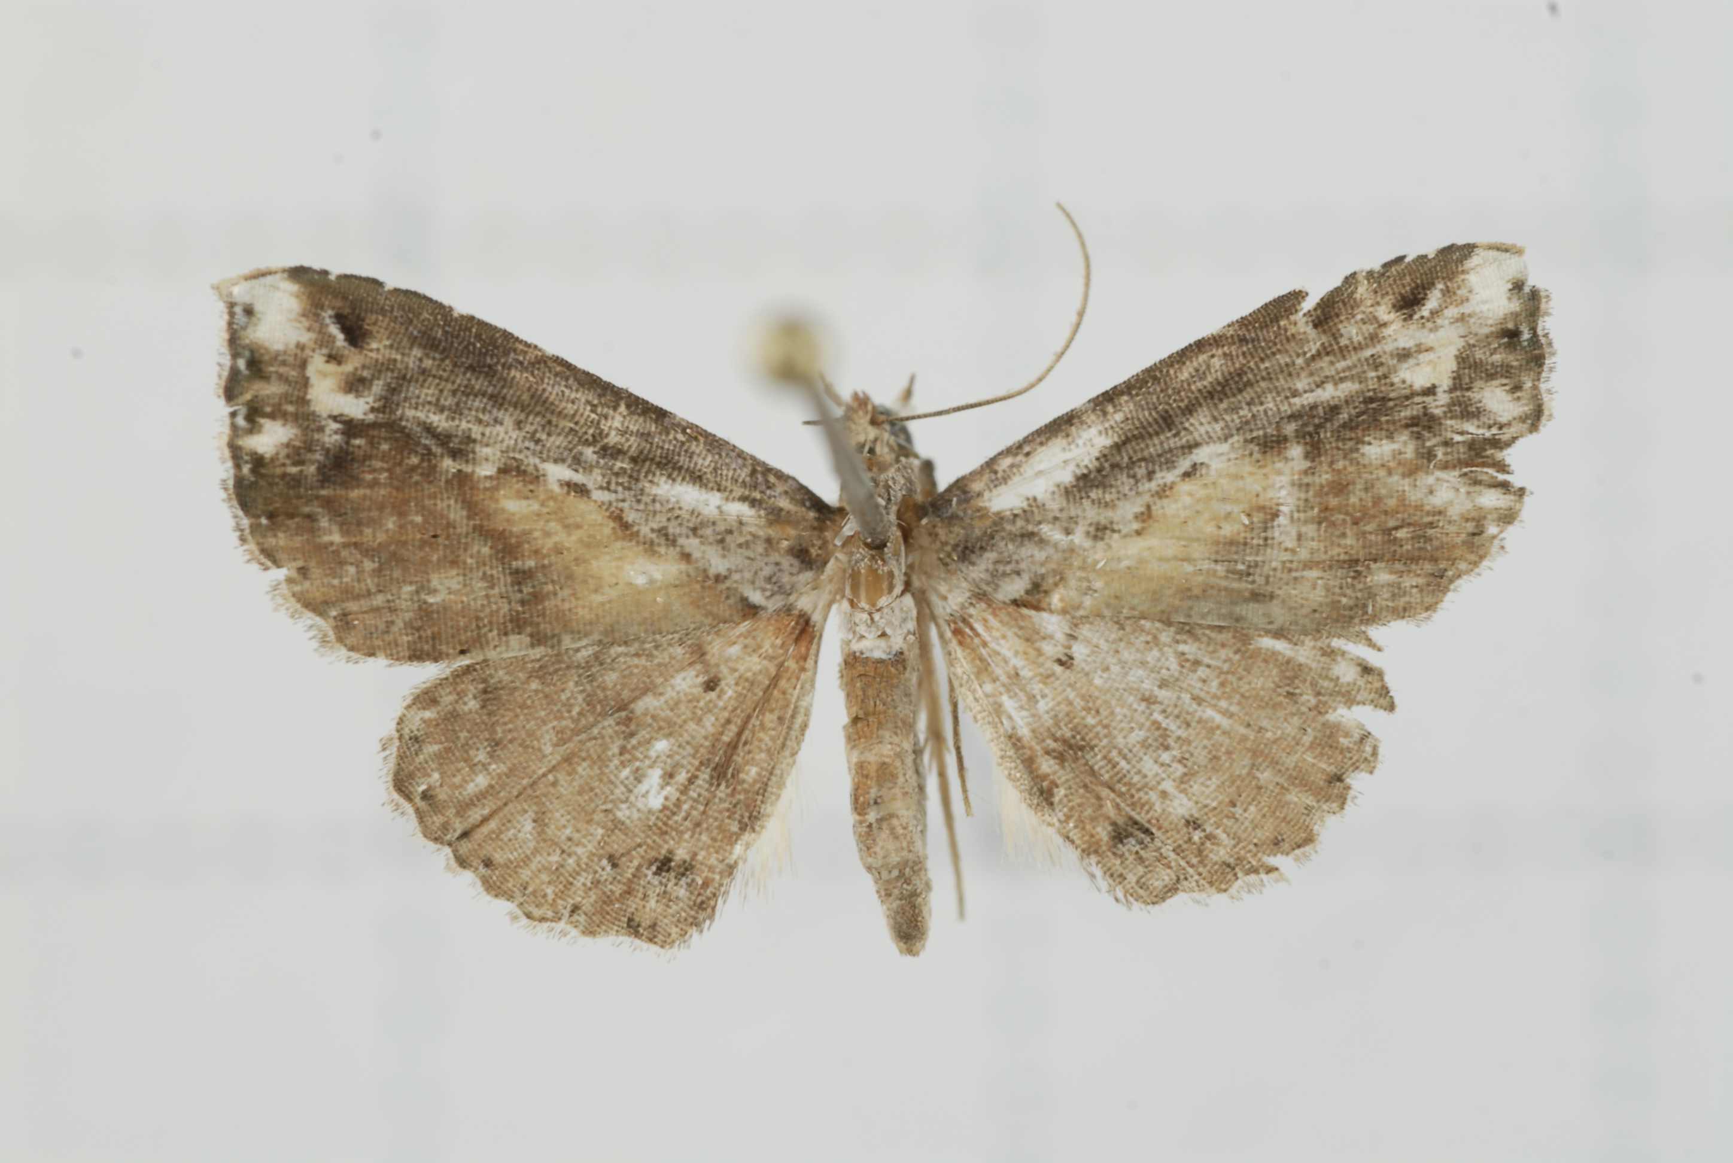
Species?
Zurobata vacillans
